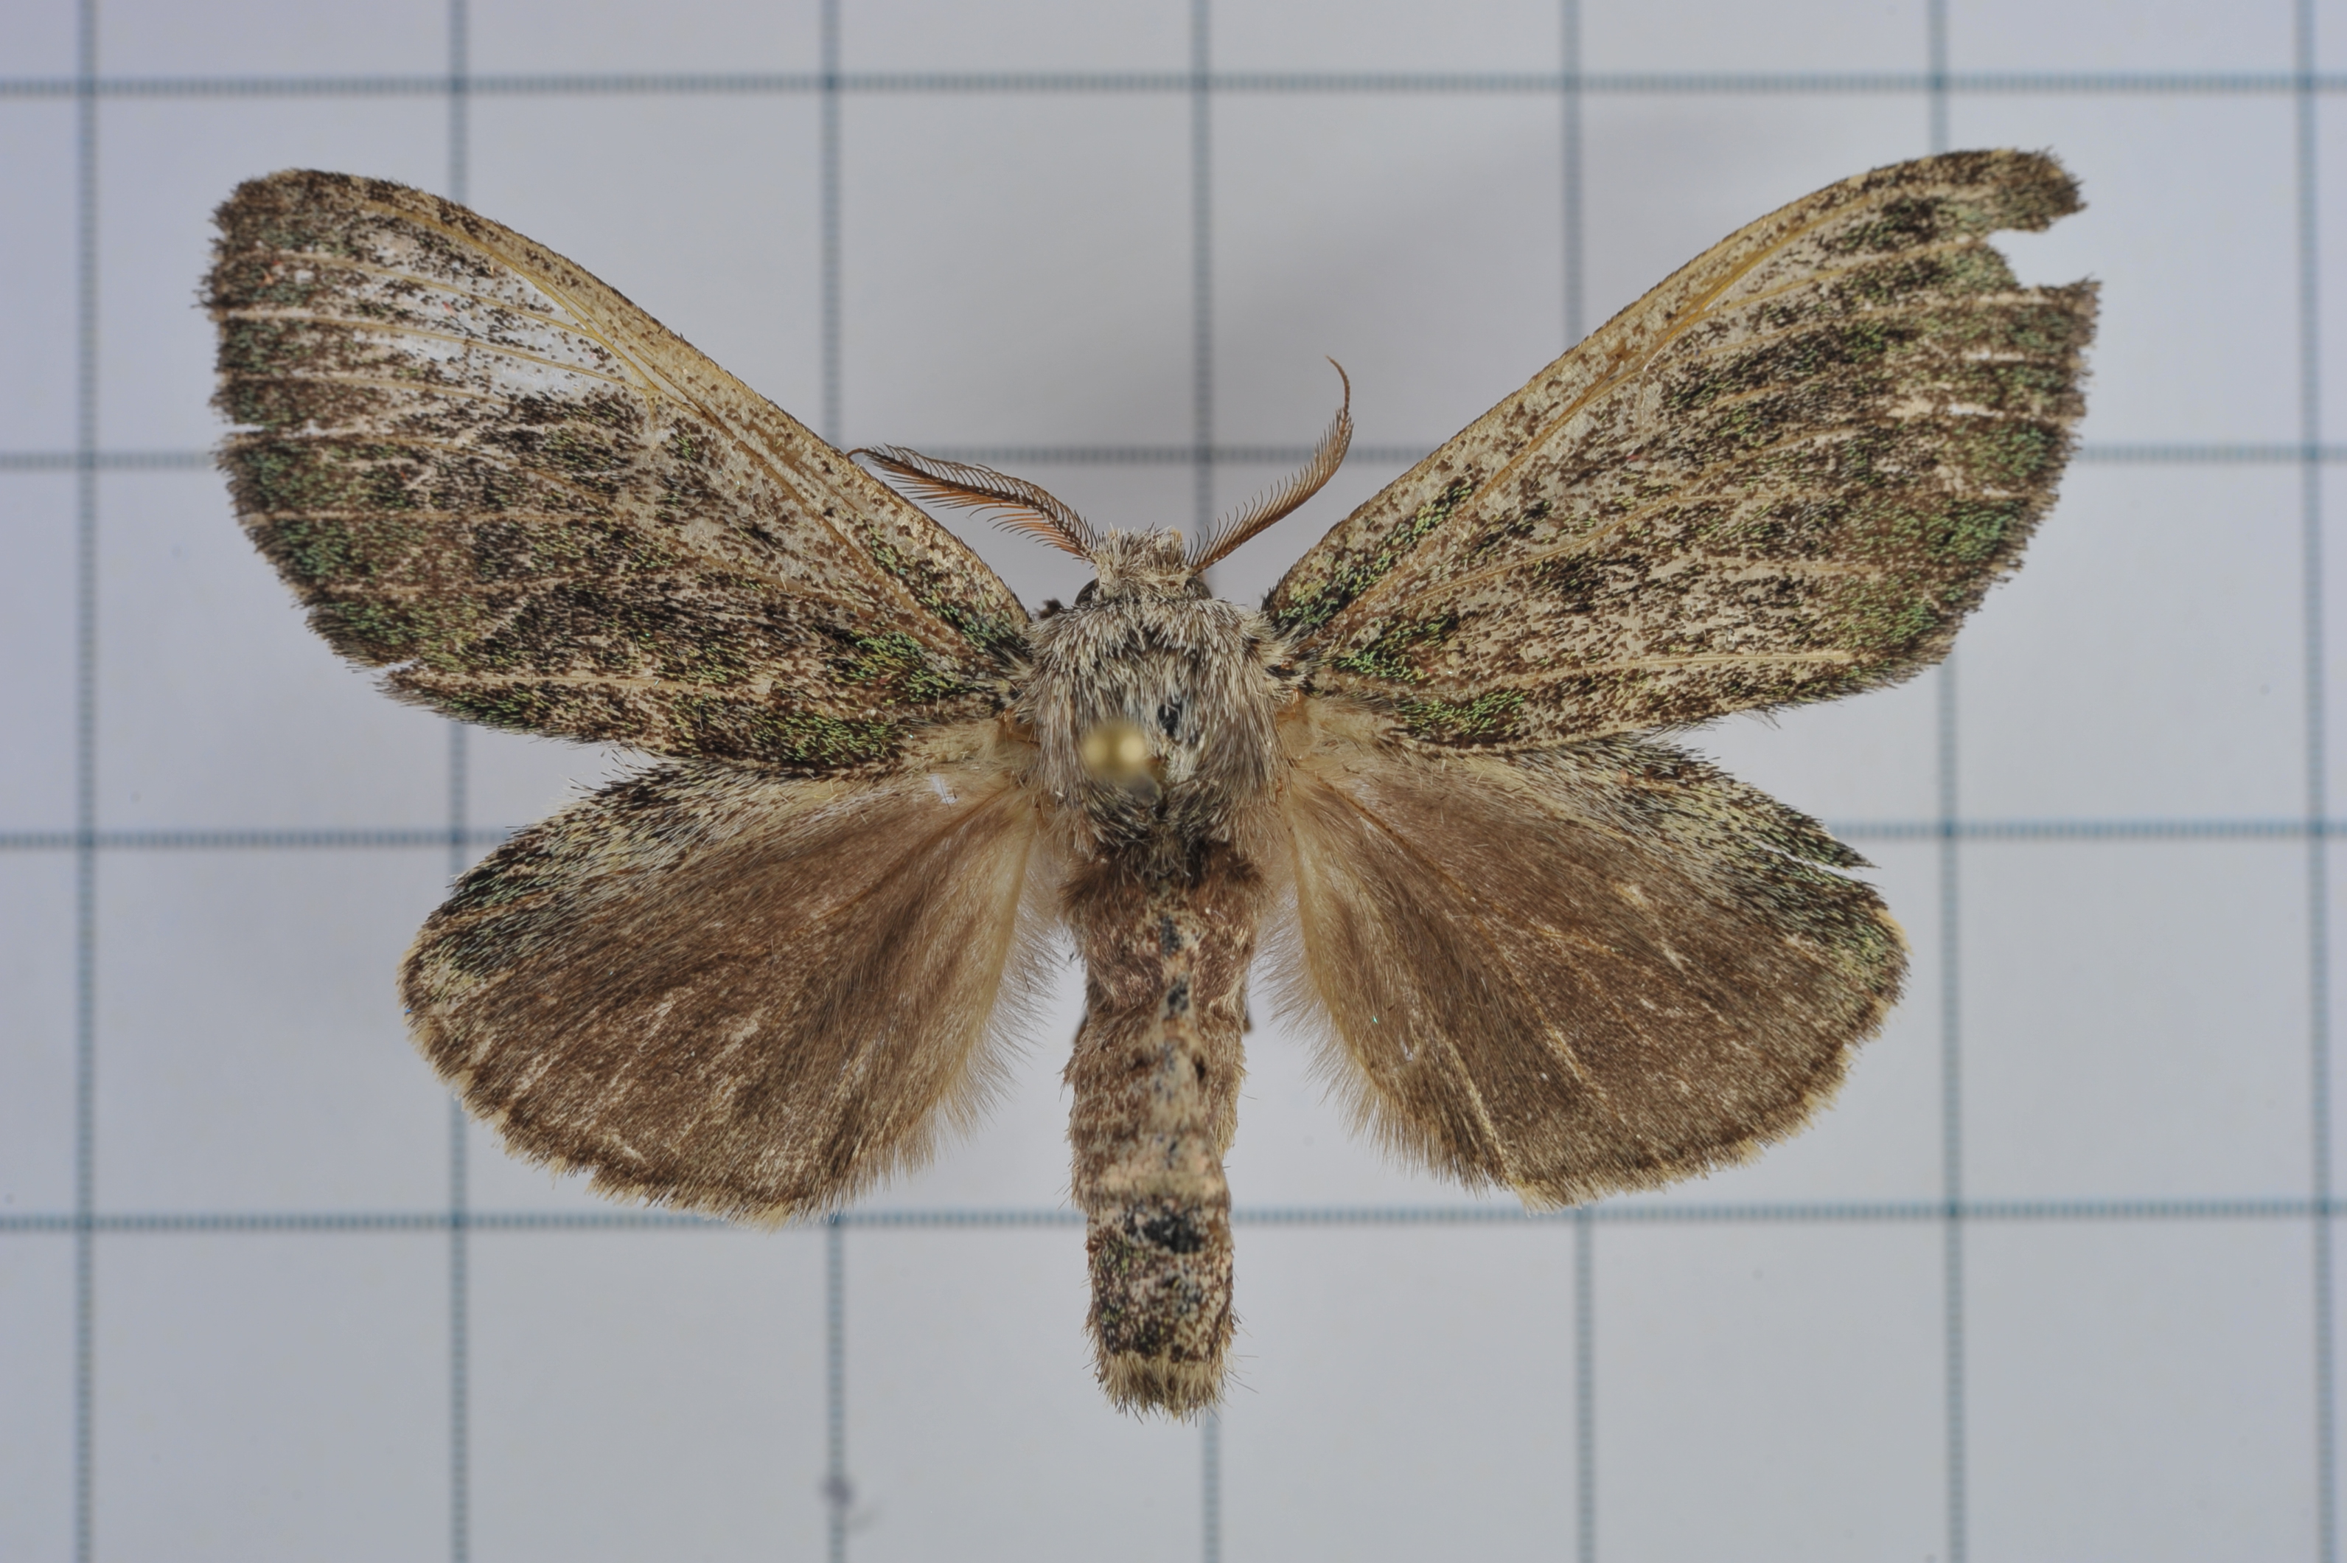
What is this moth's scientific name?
Syntypistis viridipicta
